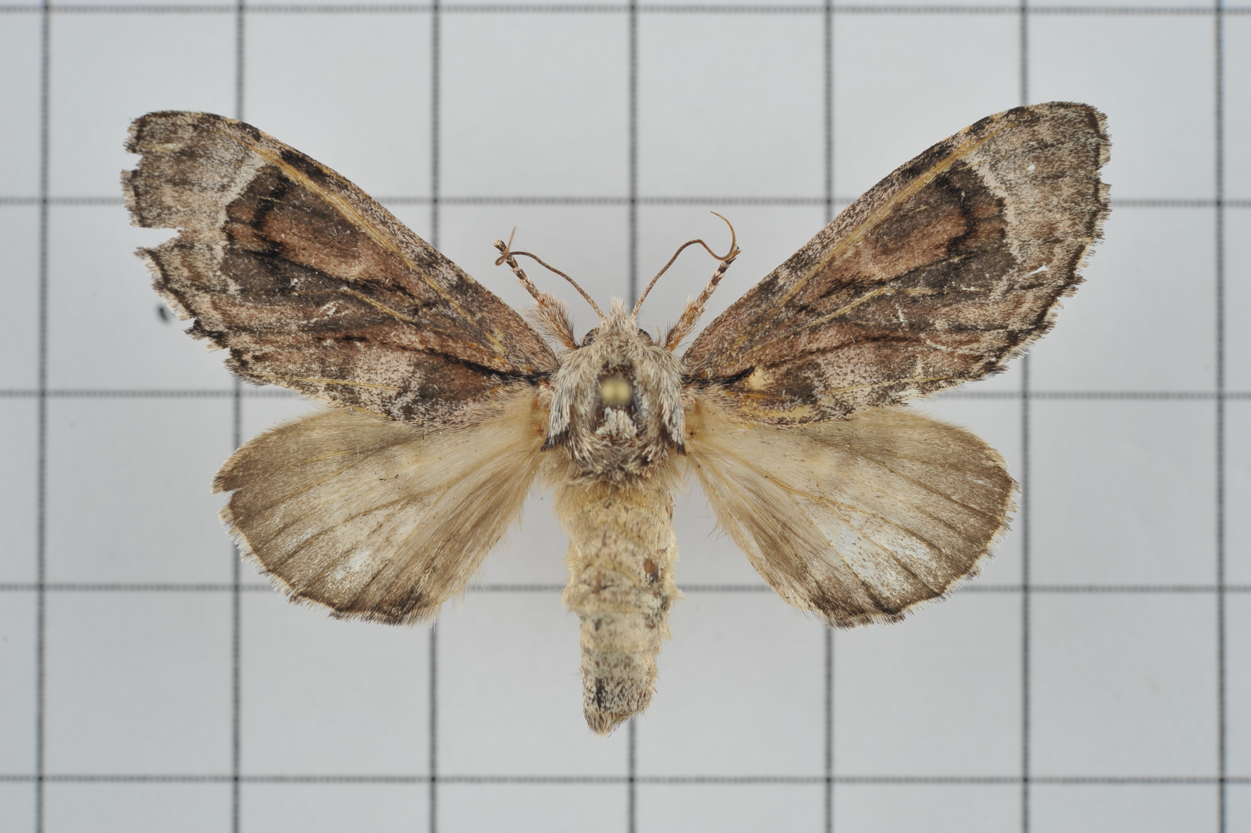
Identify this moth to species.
Fentonia baibarana
